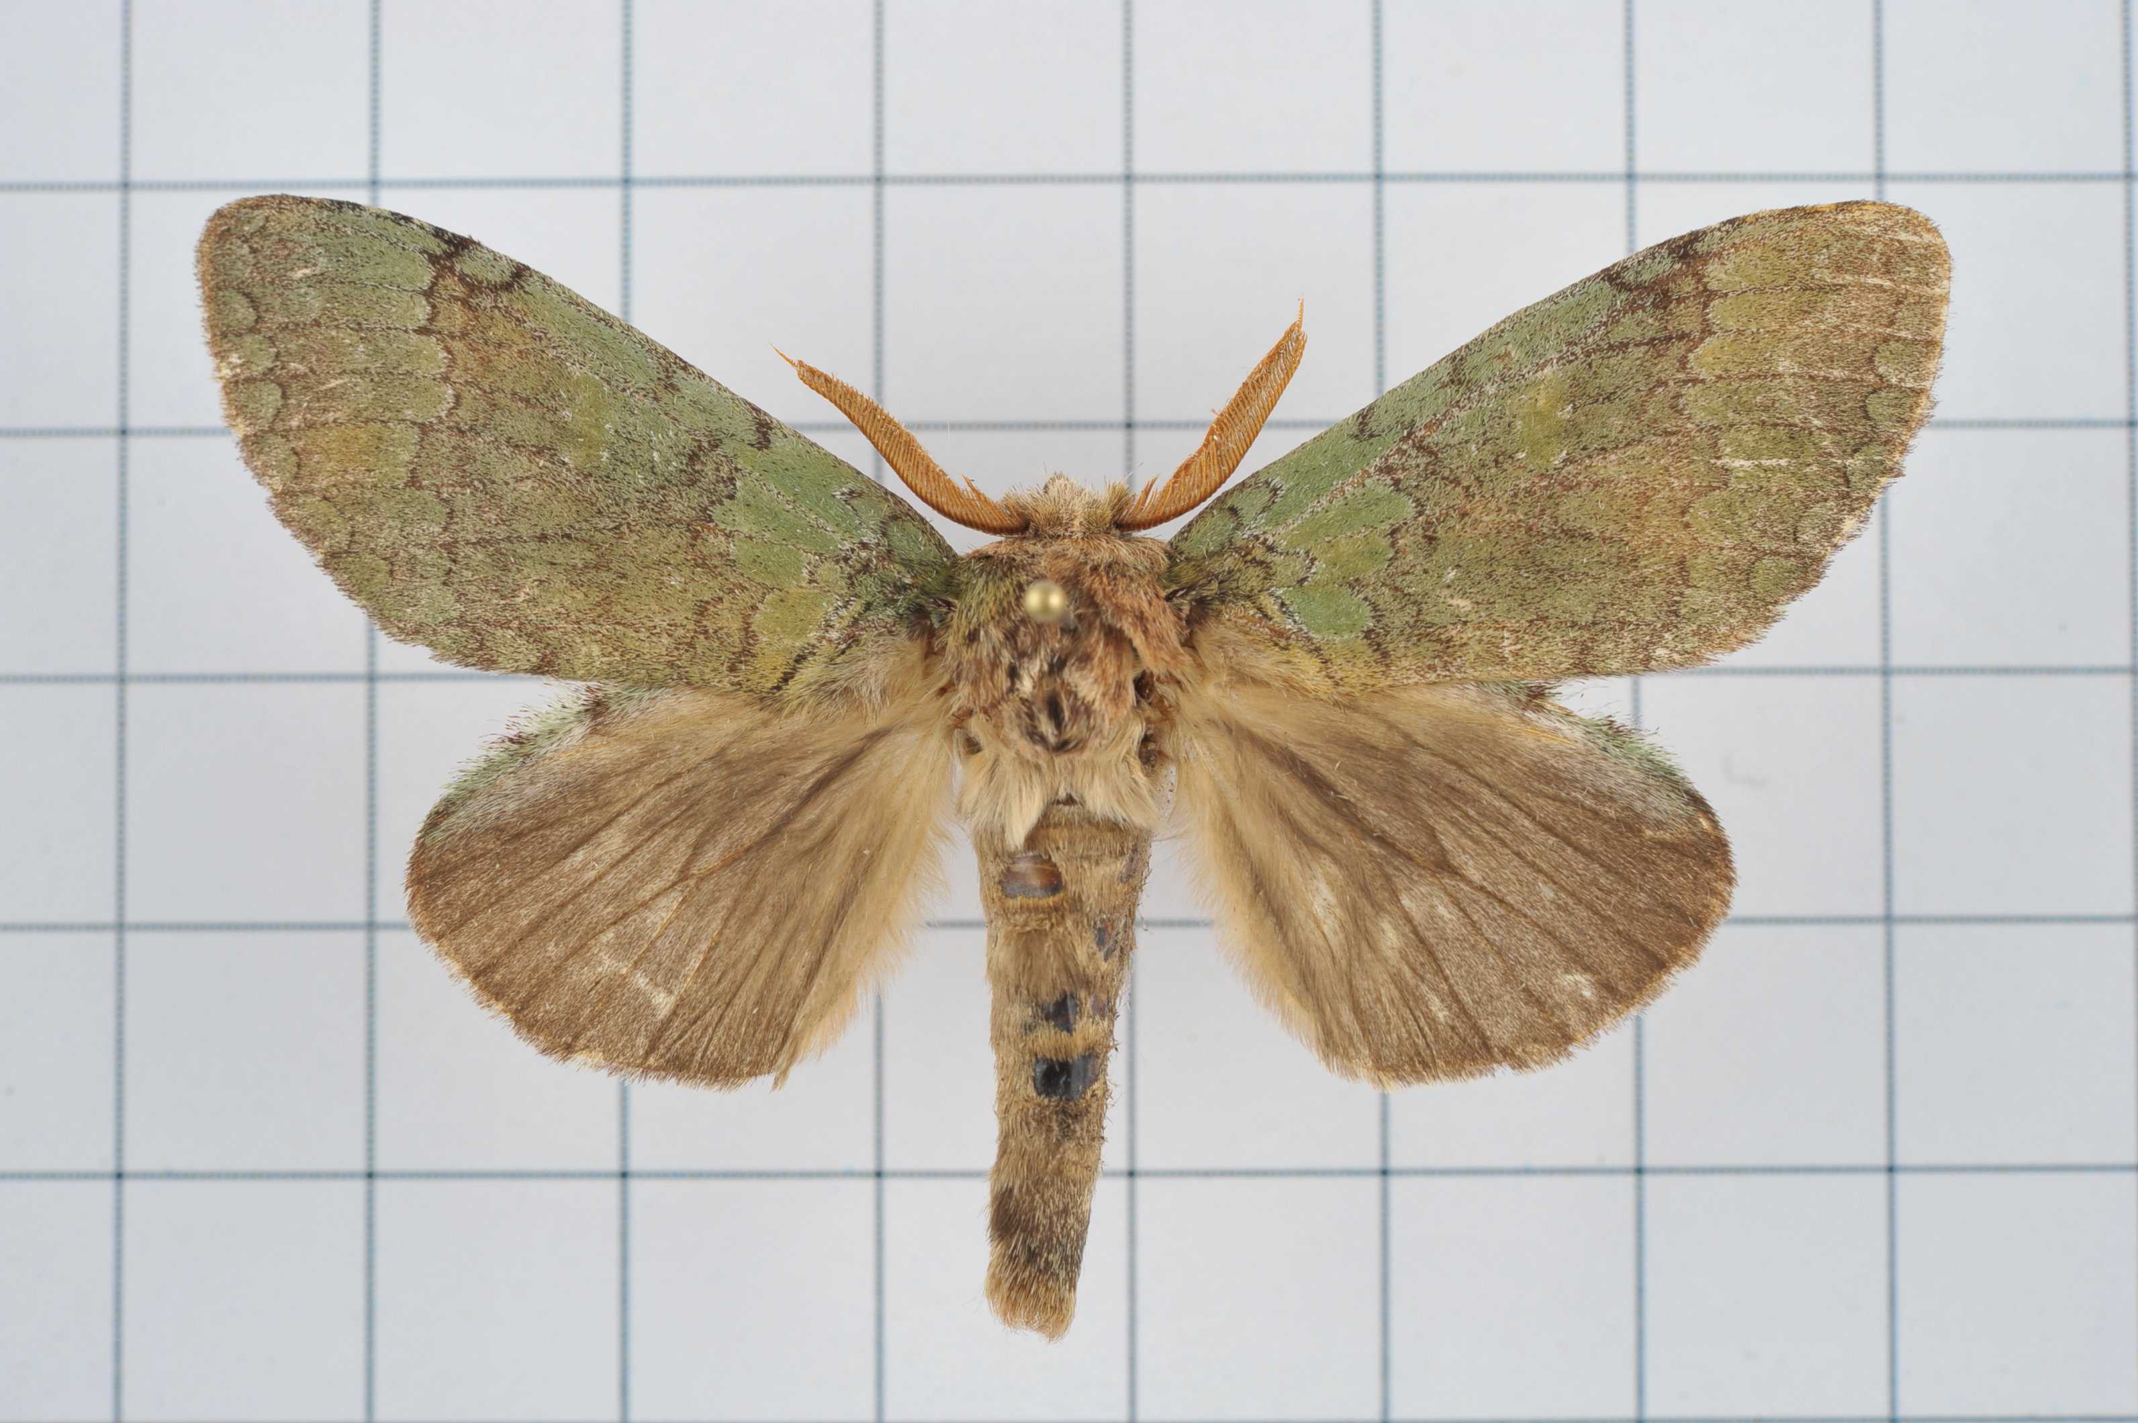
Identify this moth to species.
Netria multispinae multispinae
